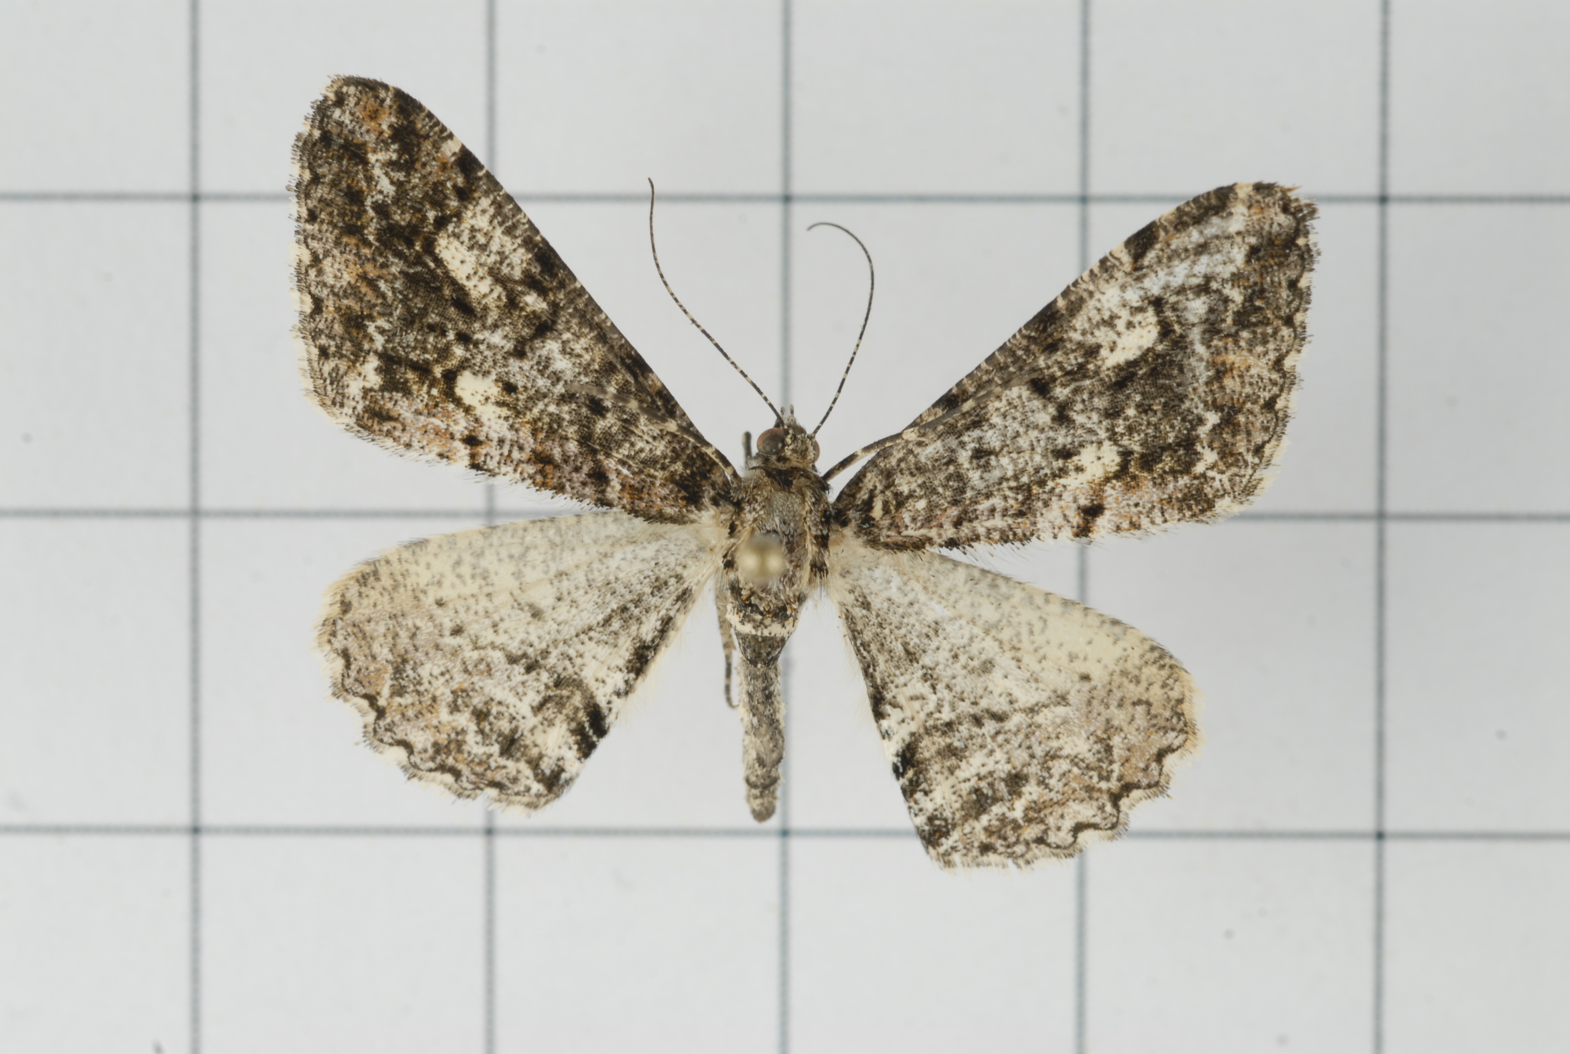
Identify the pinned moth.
Alcis taiwanovariegata
